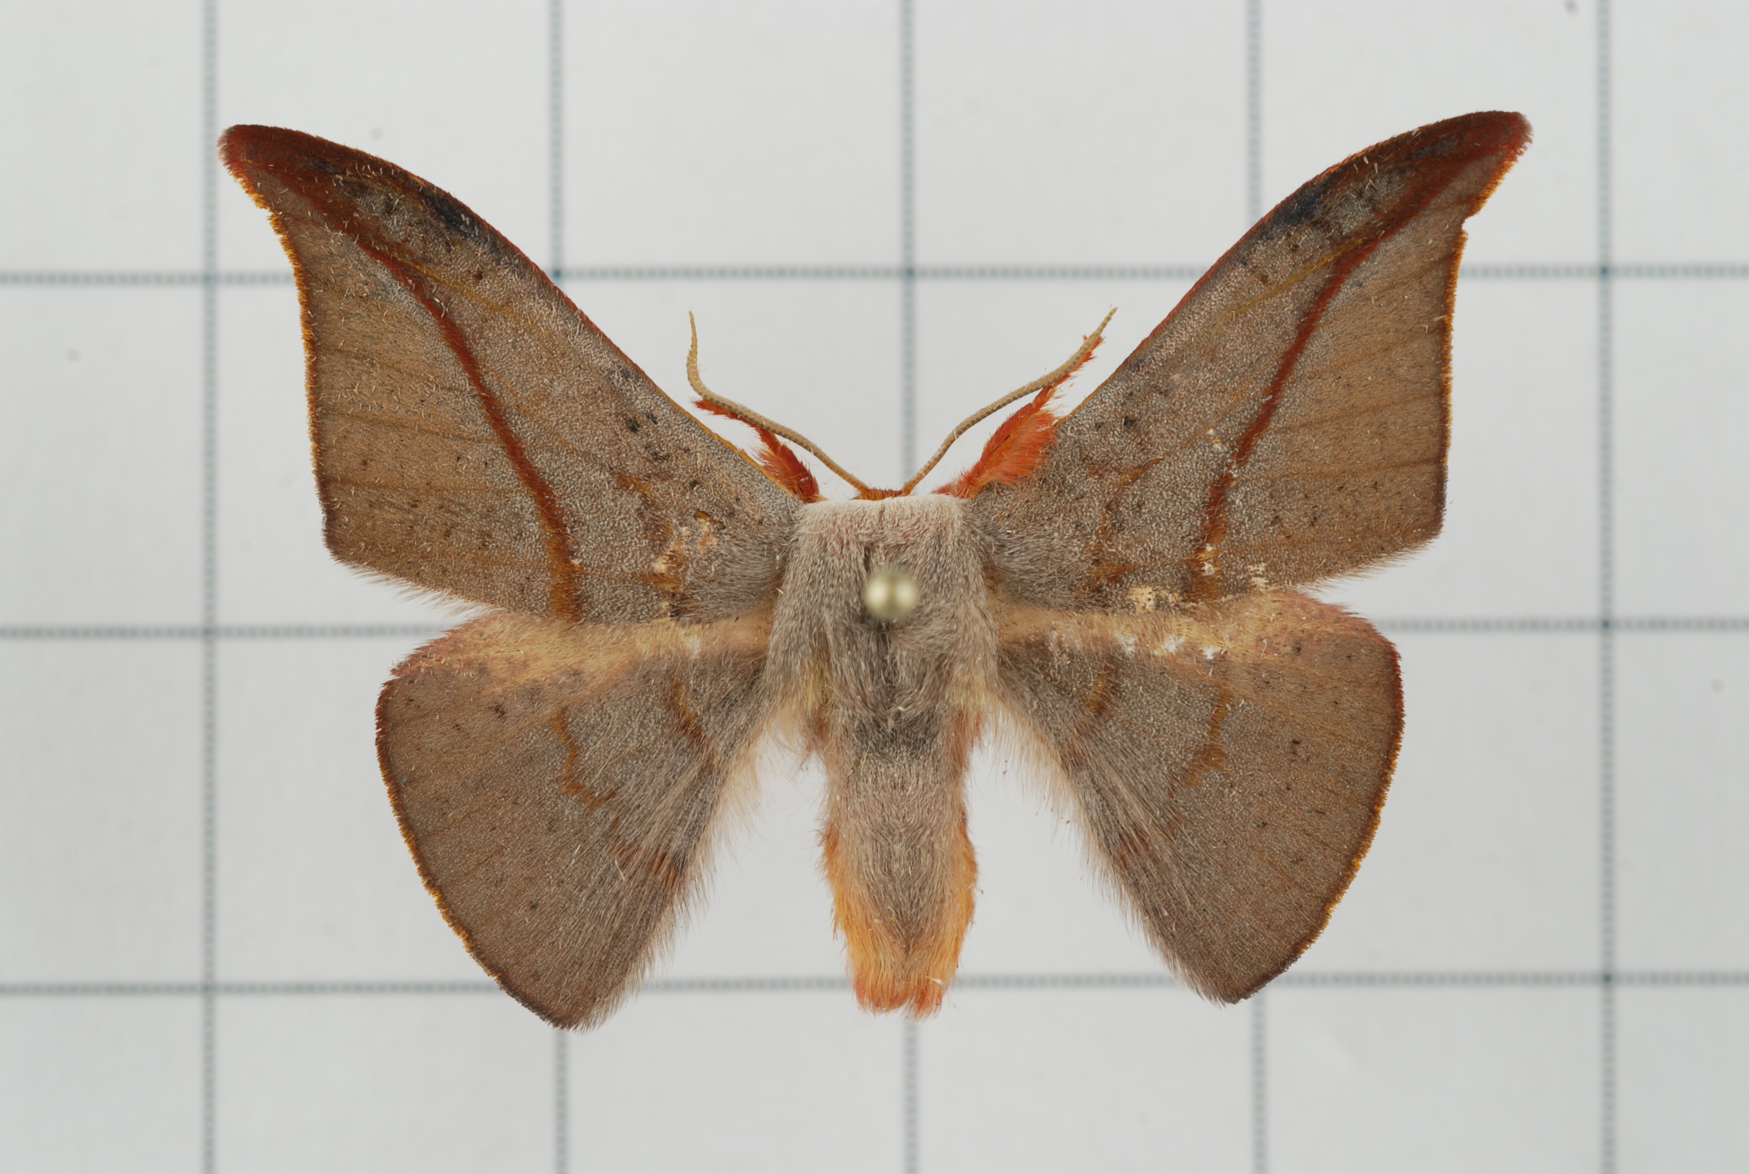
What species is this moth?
Oreta insignis
